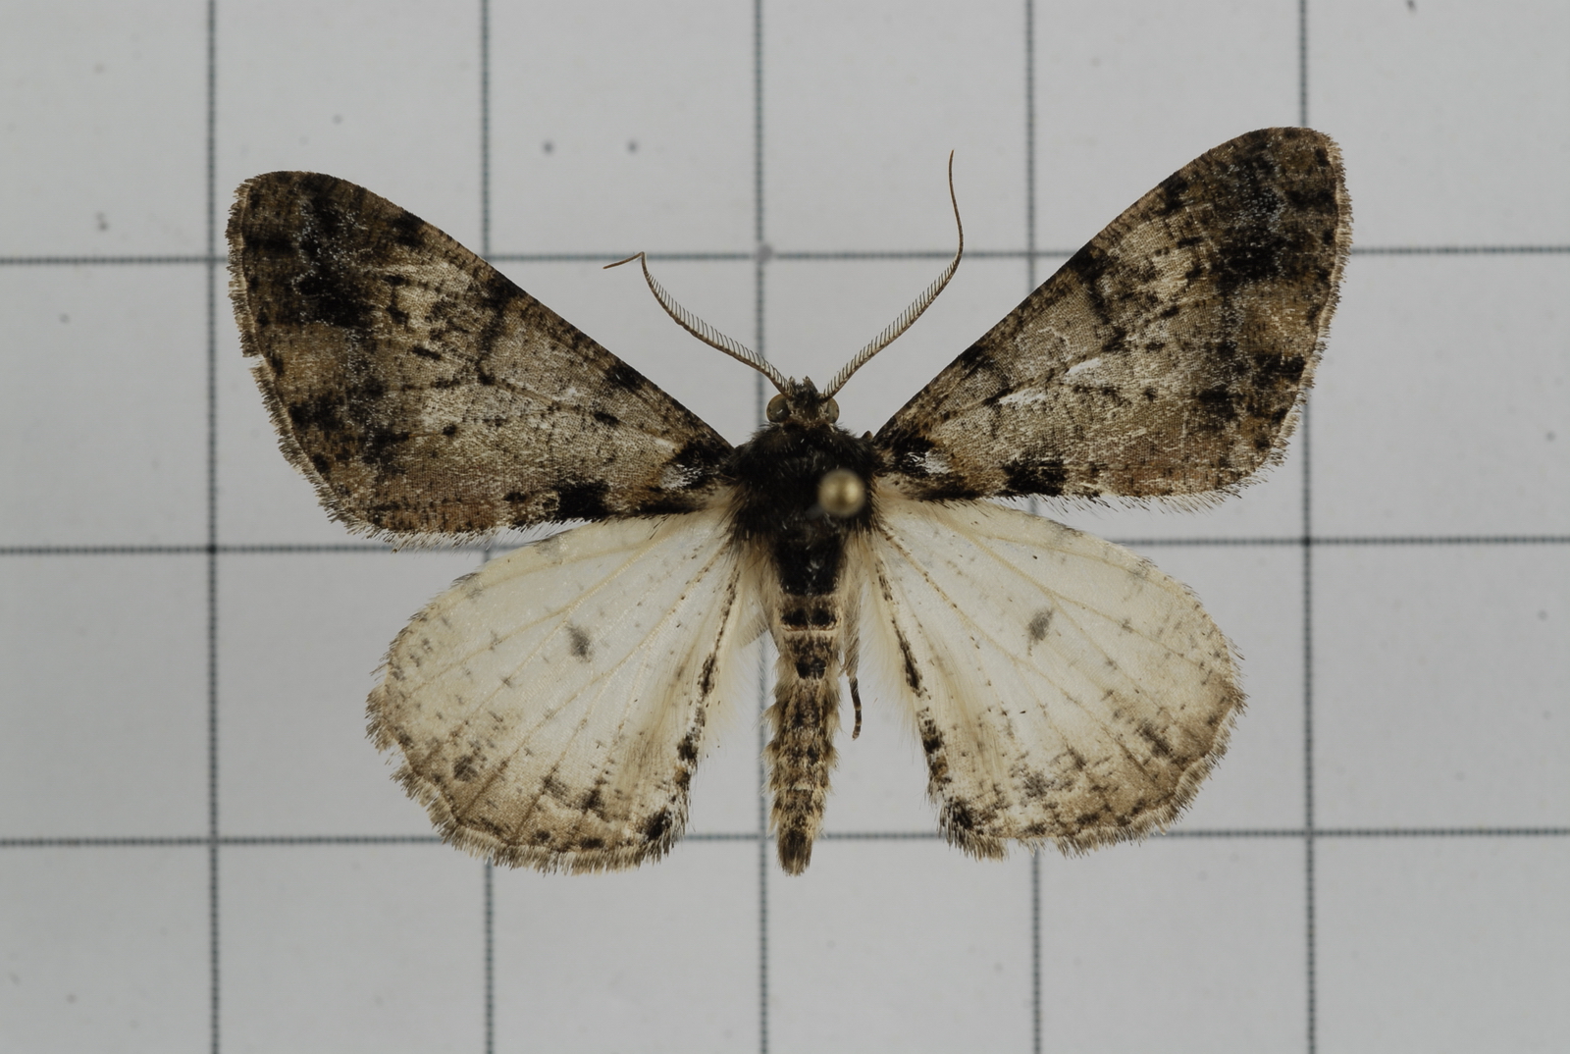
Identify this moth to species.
Alcis semiusta
